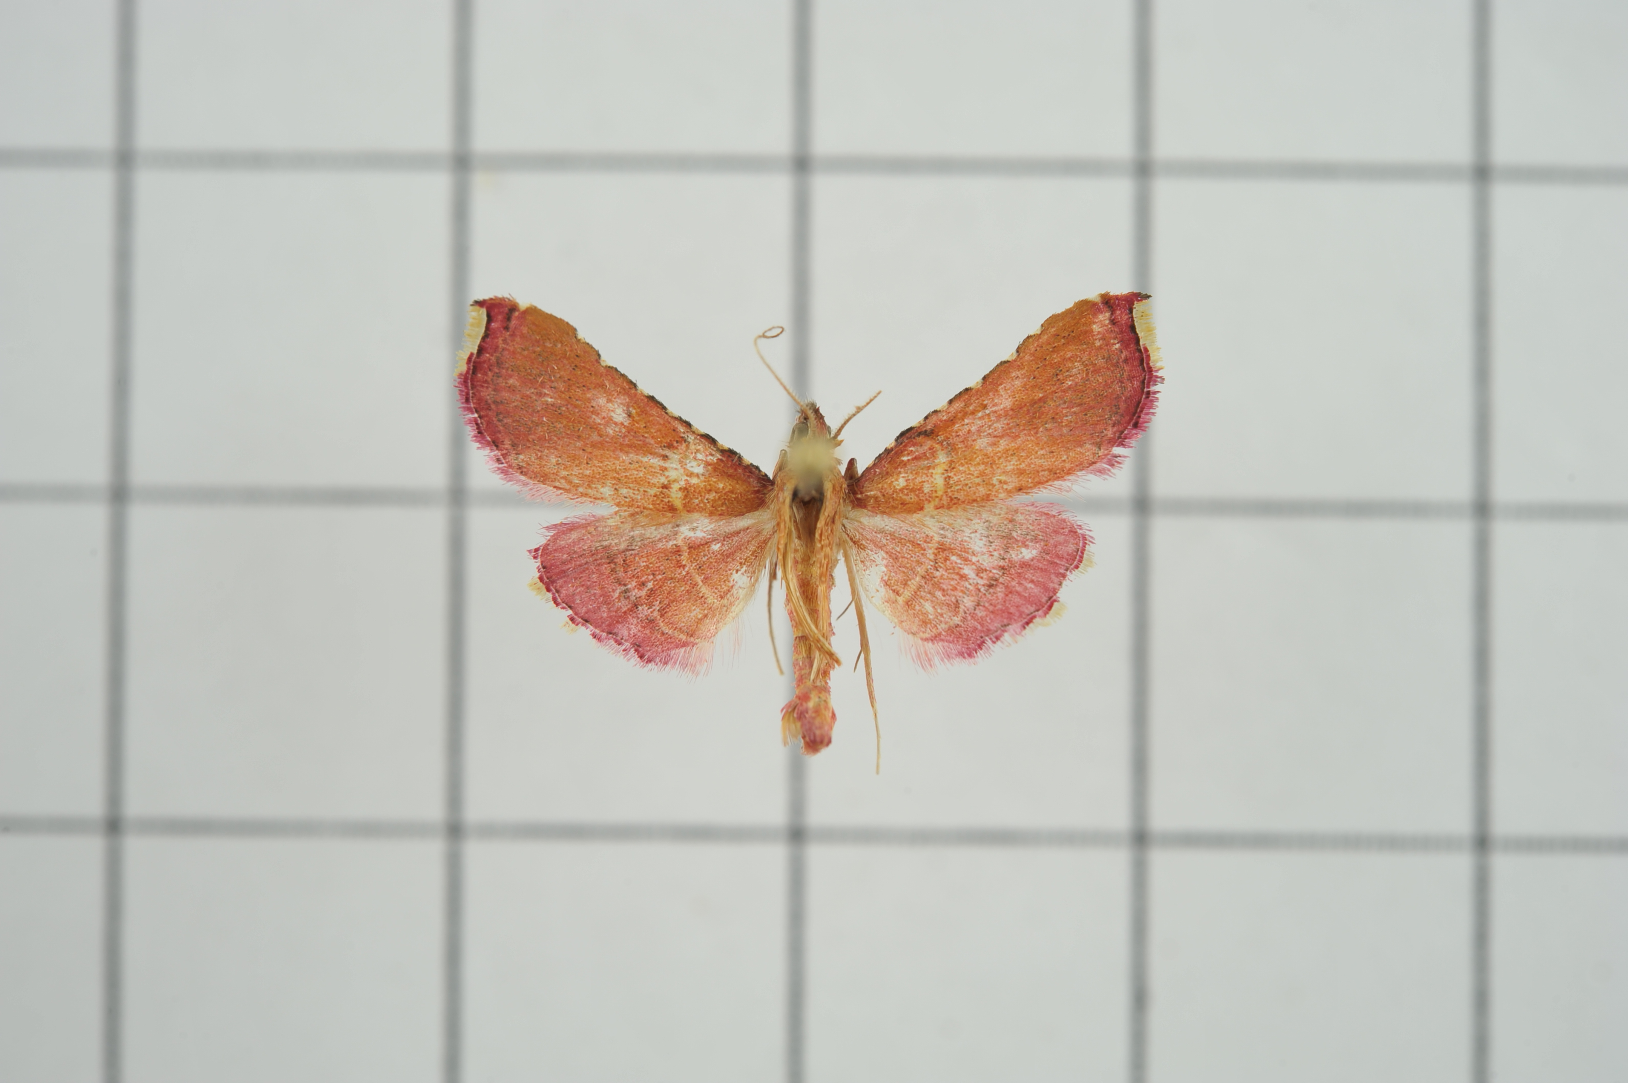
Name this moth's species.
Endotricha minialis
